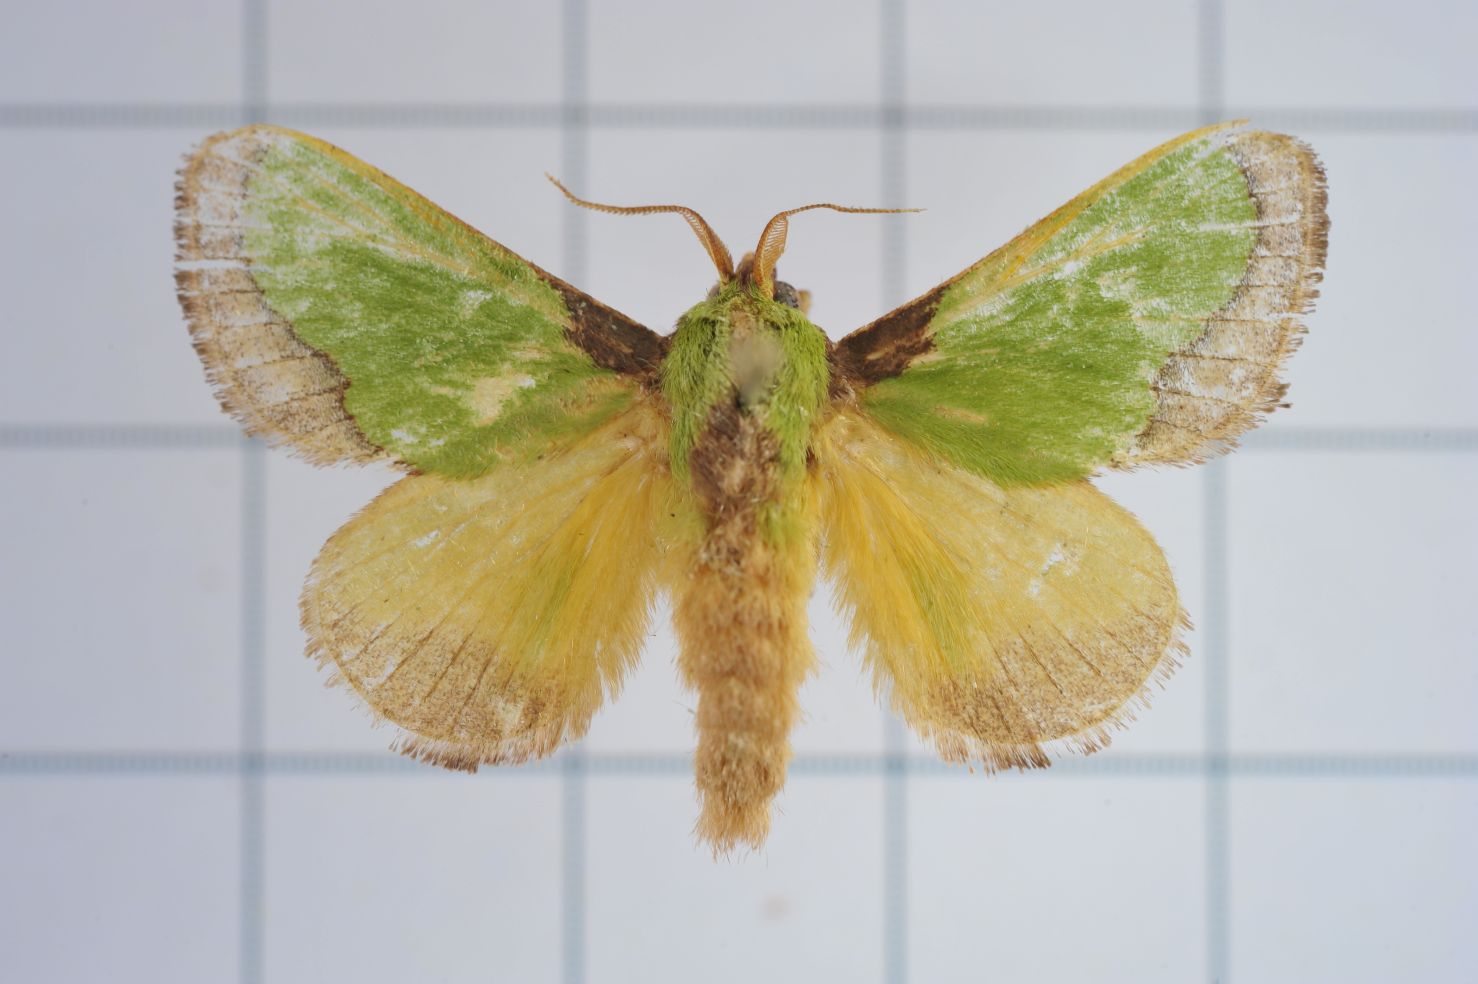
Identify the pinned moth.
Parasa shirakii
